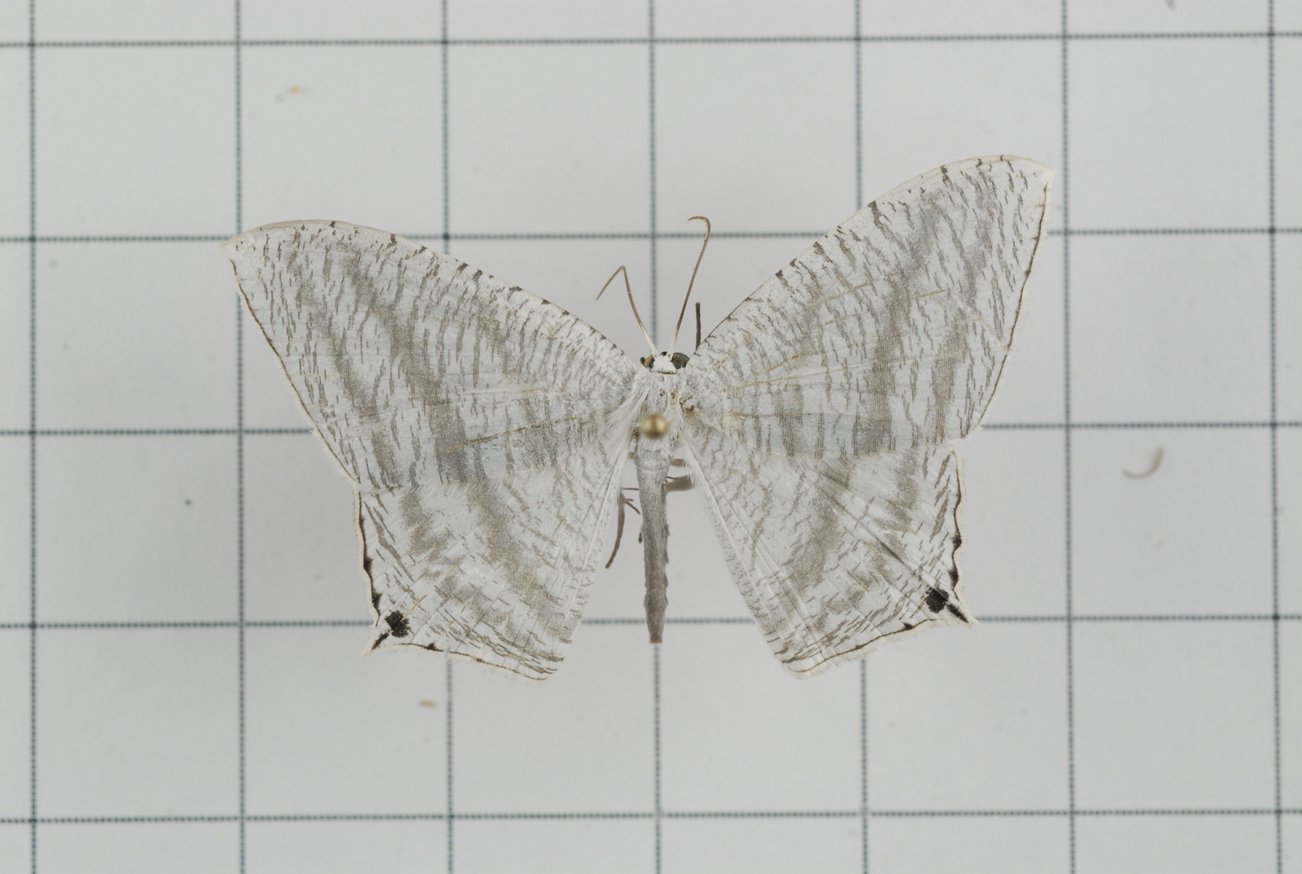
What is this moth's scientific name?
Micronia aculeata
